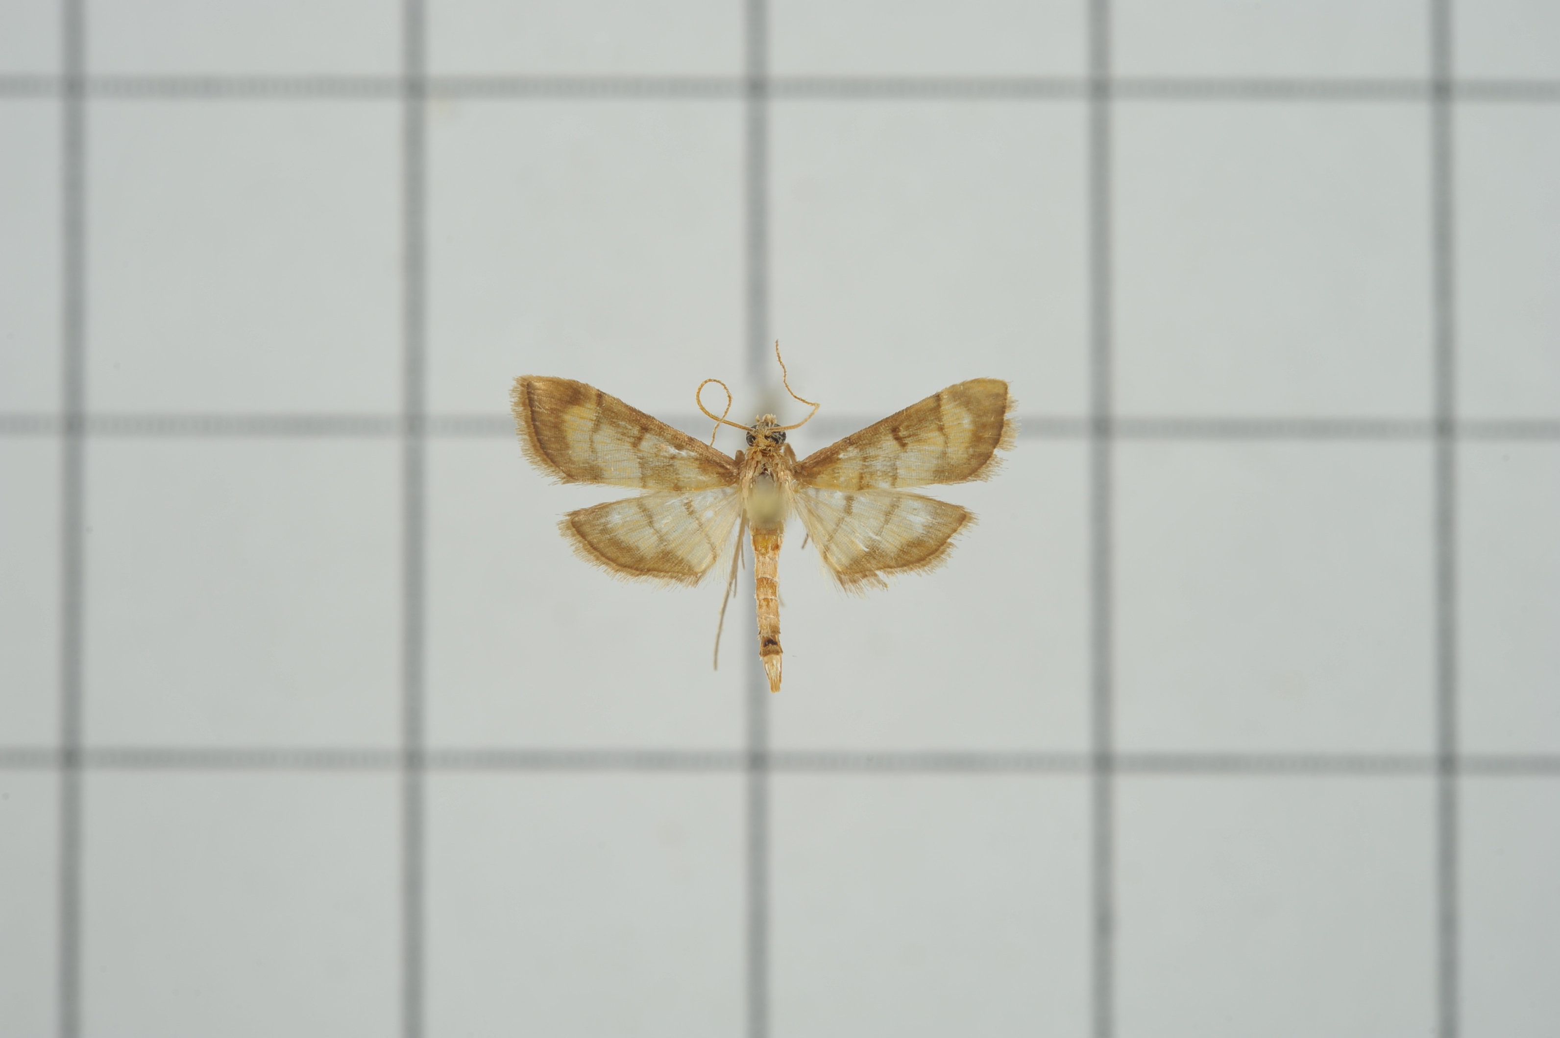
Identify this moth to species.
Marasmia poeyalis
